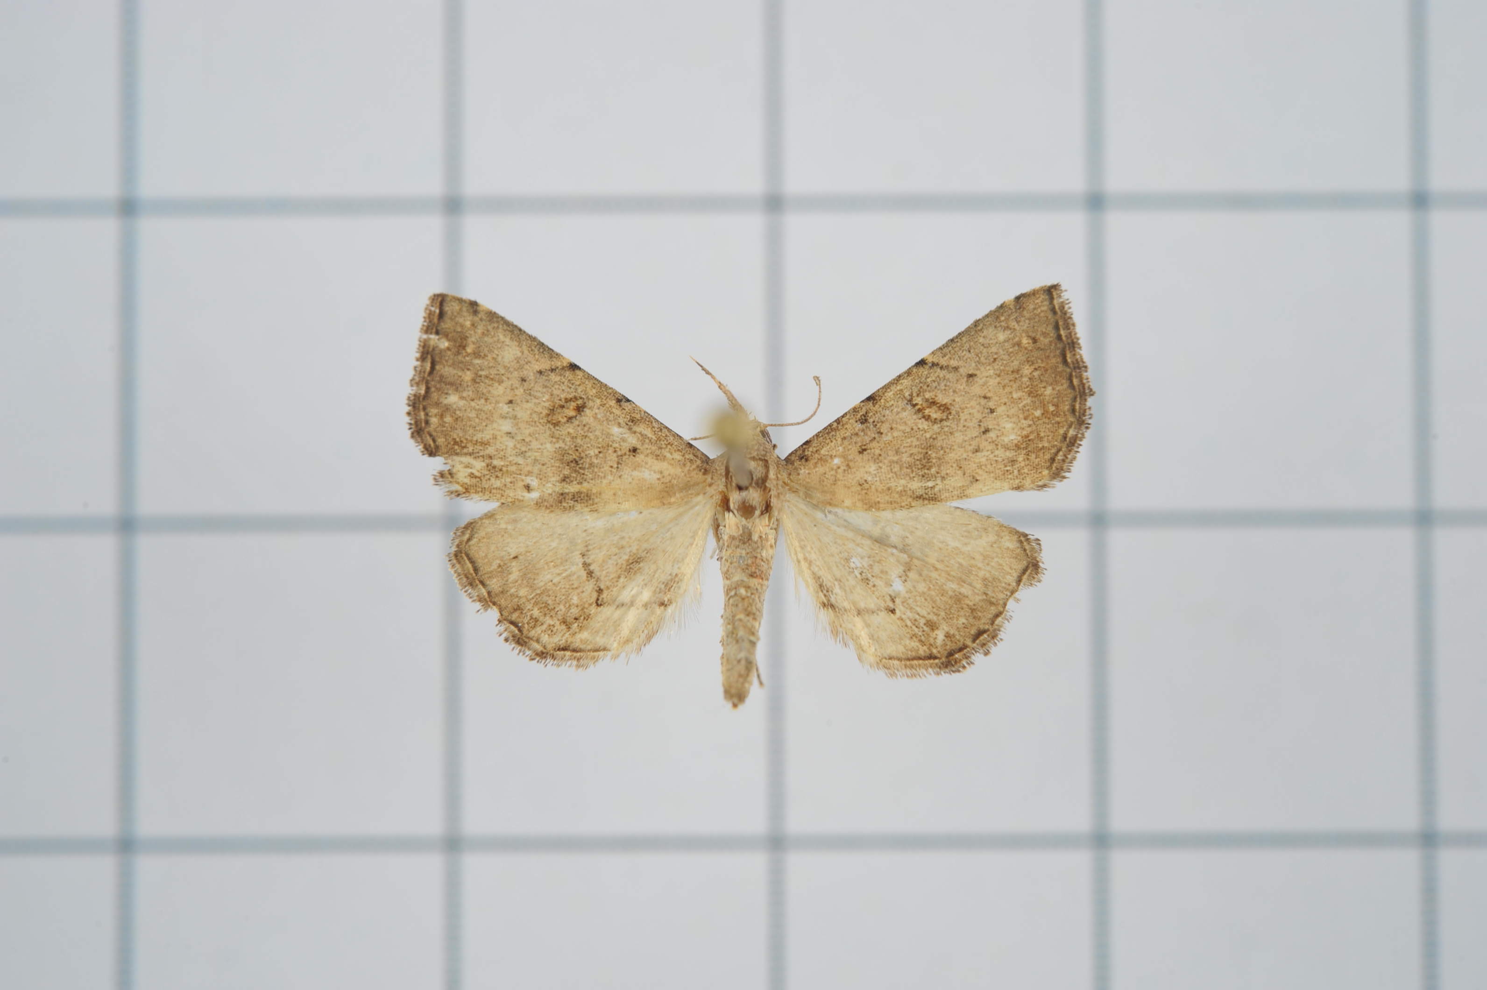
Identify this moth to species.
Progonia oileusalis
